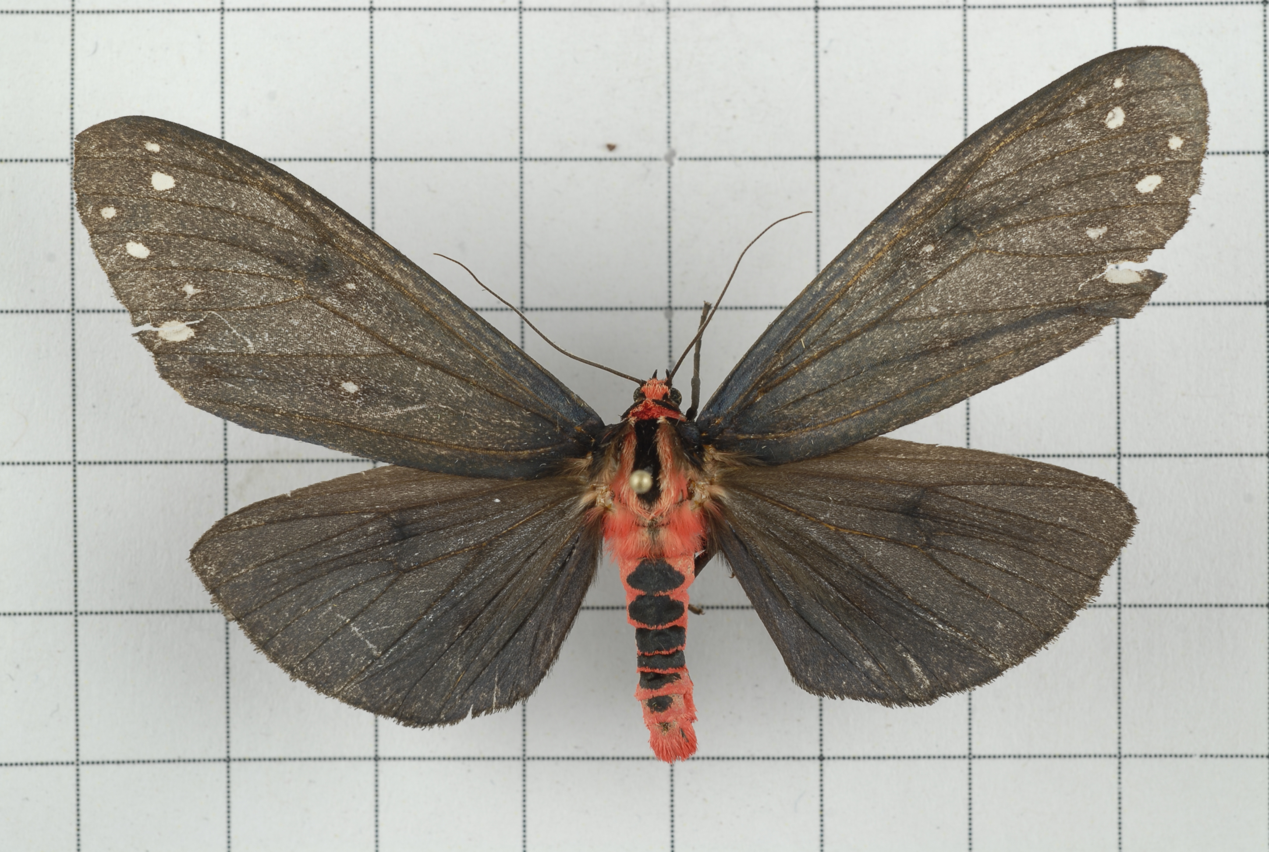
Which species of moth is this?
Taicallimorpha albipuncta
